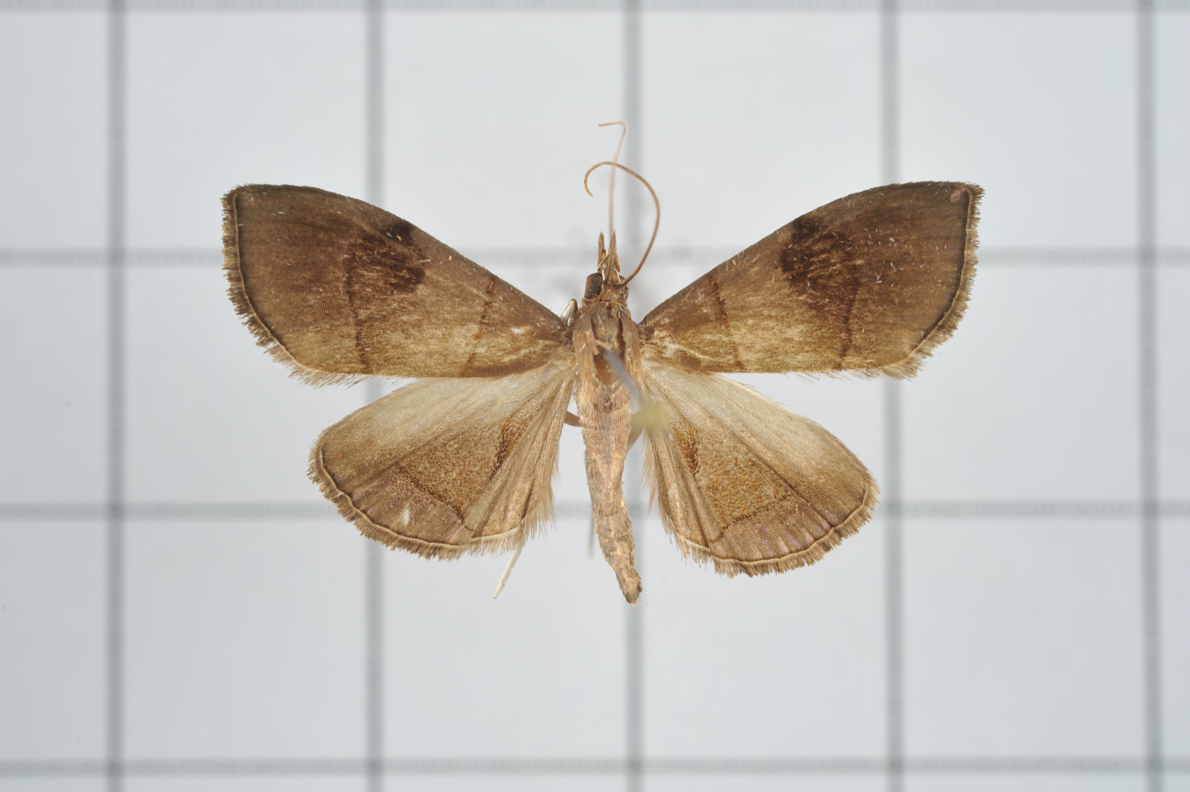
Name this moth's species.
Clupeosoma cinerea
